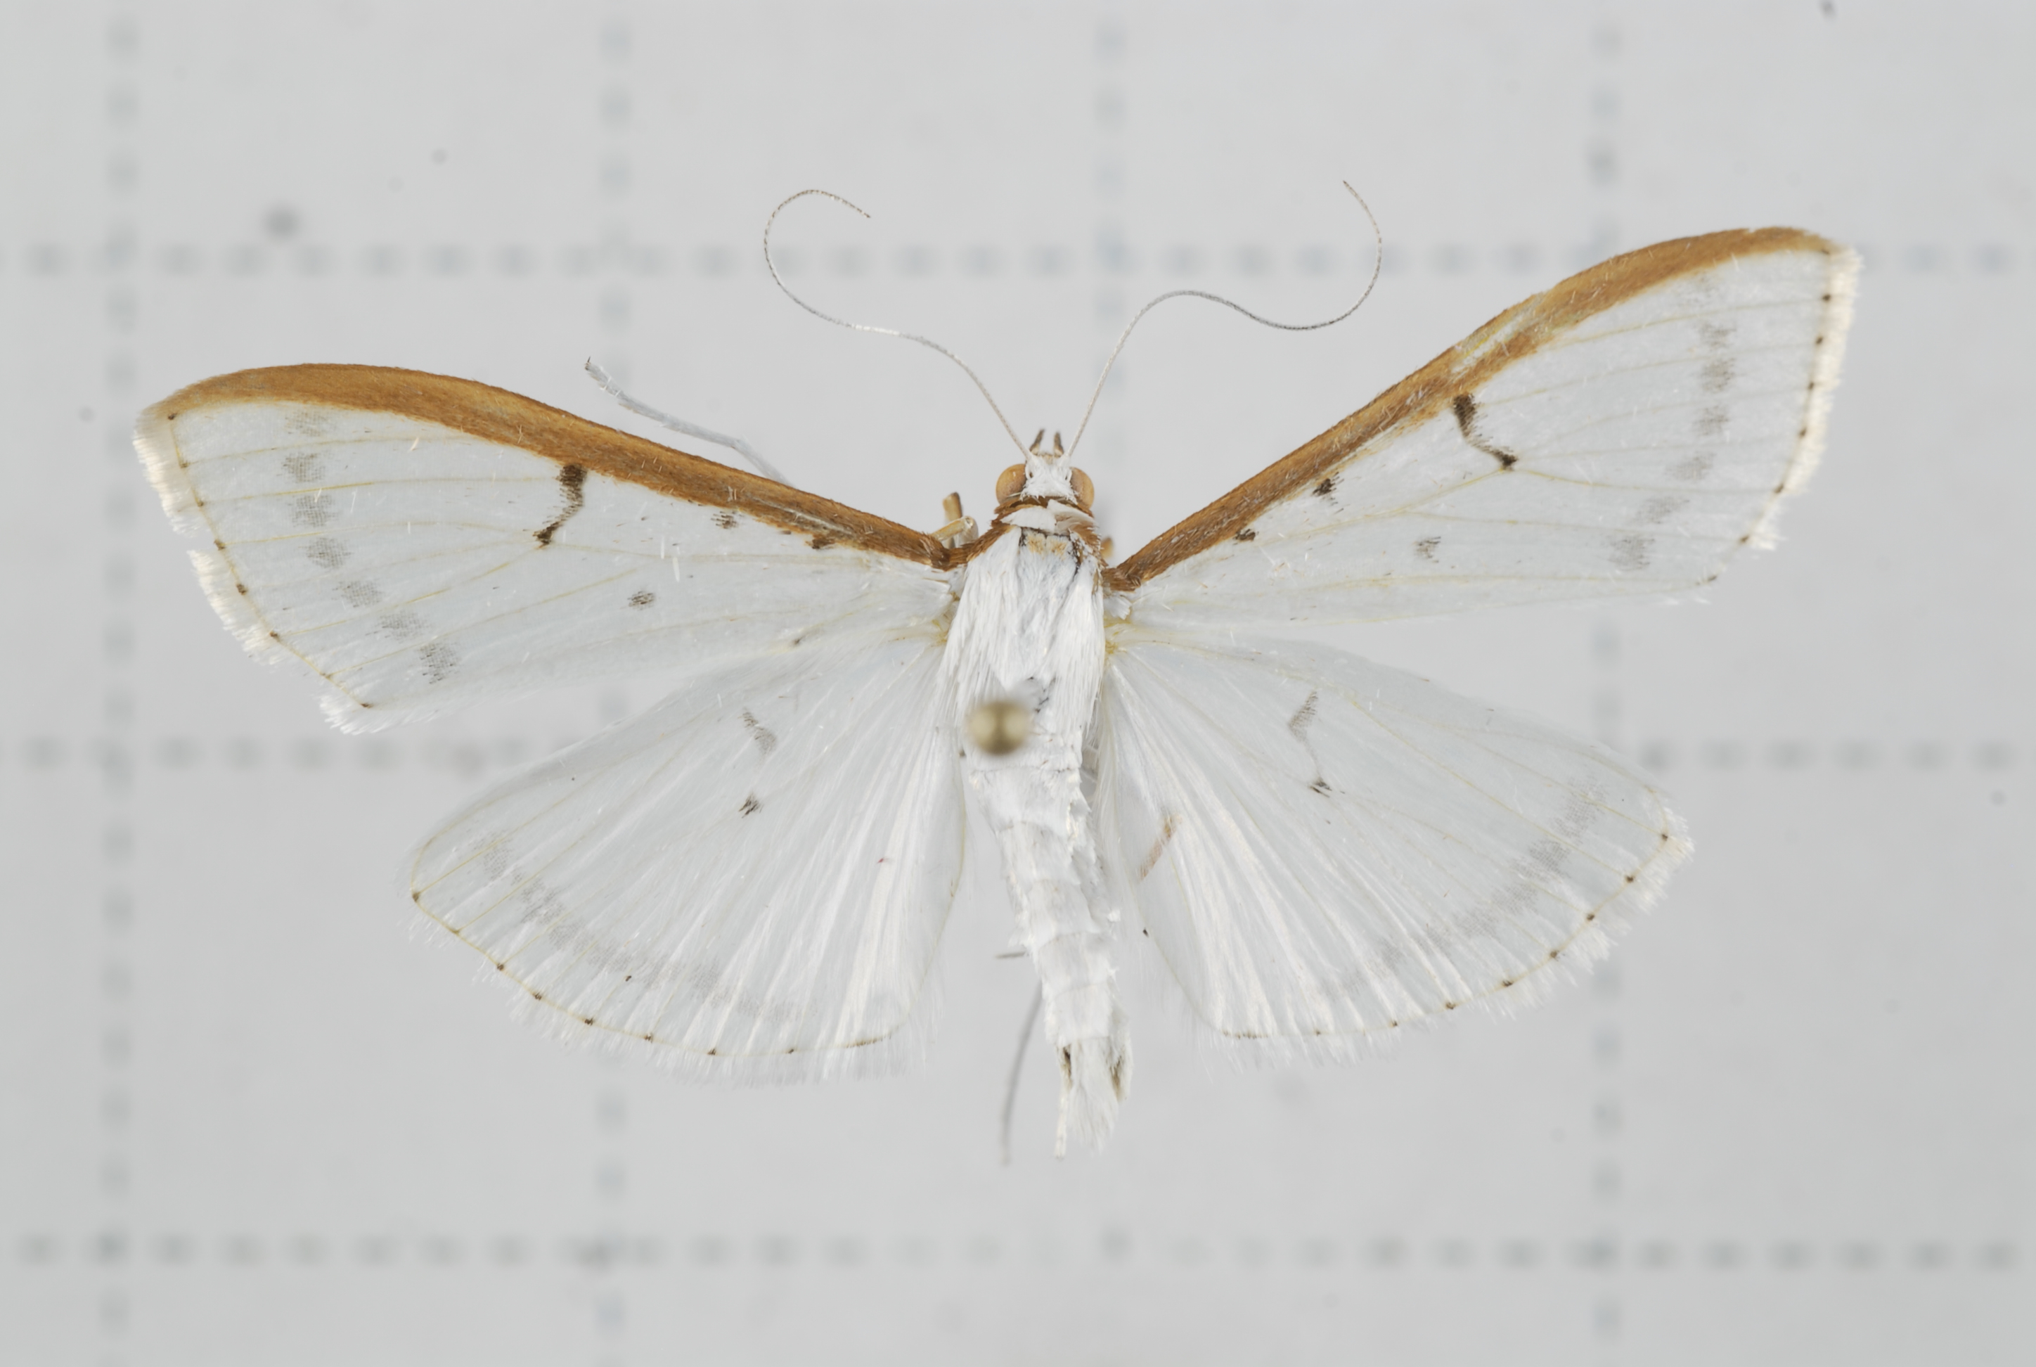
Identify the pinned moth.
Palpita asiaticalis
